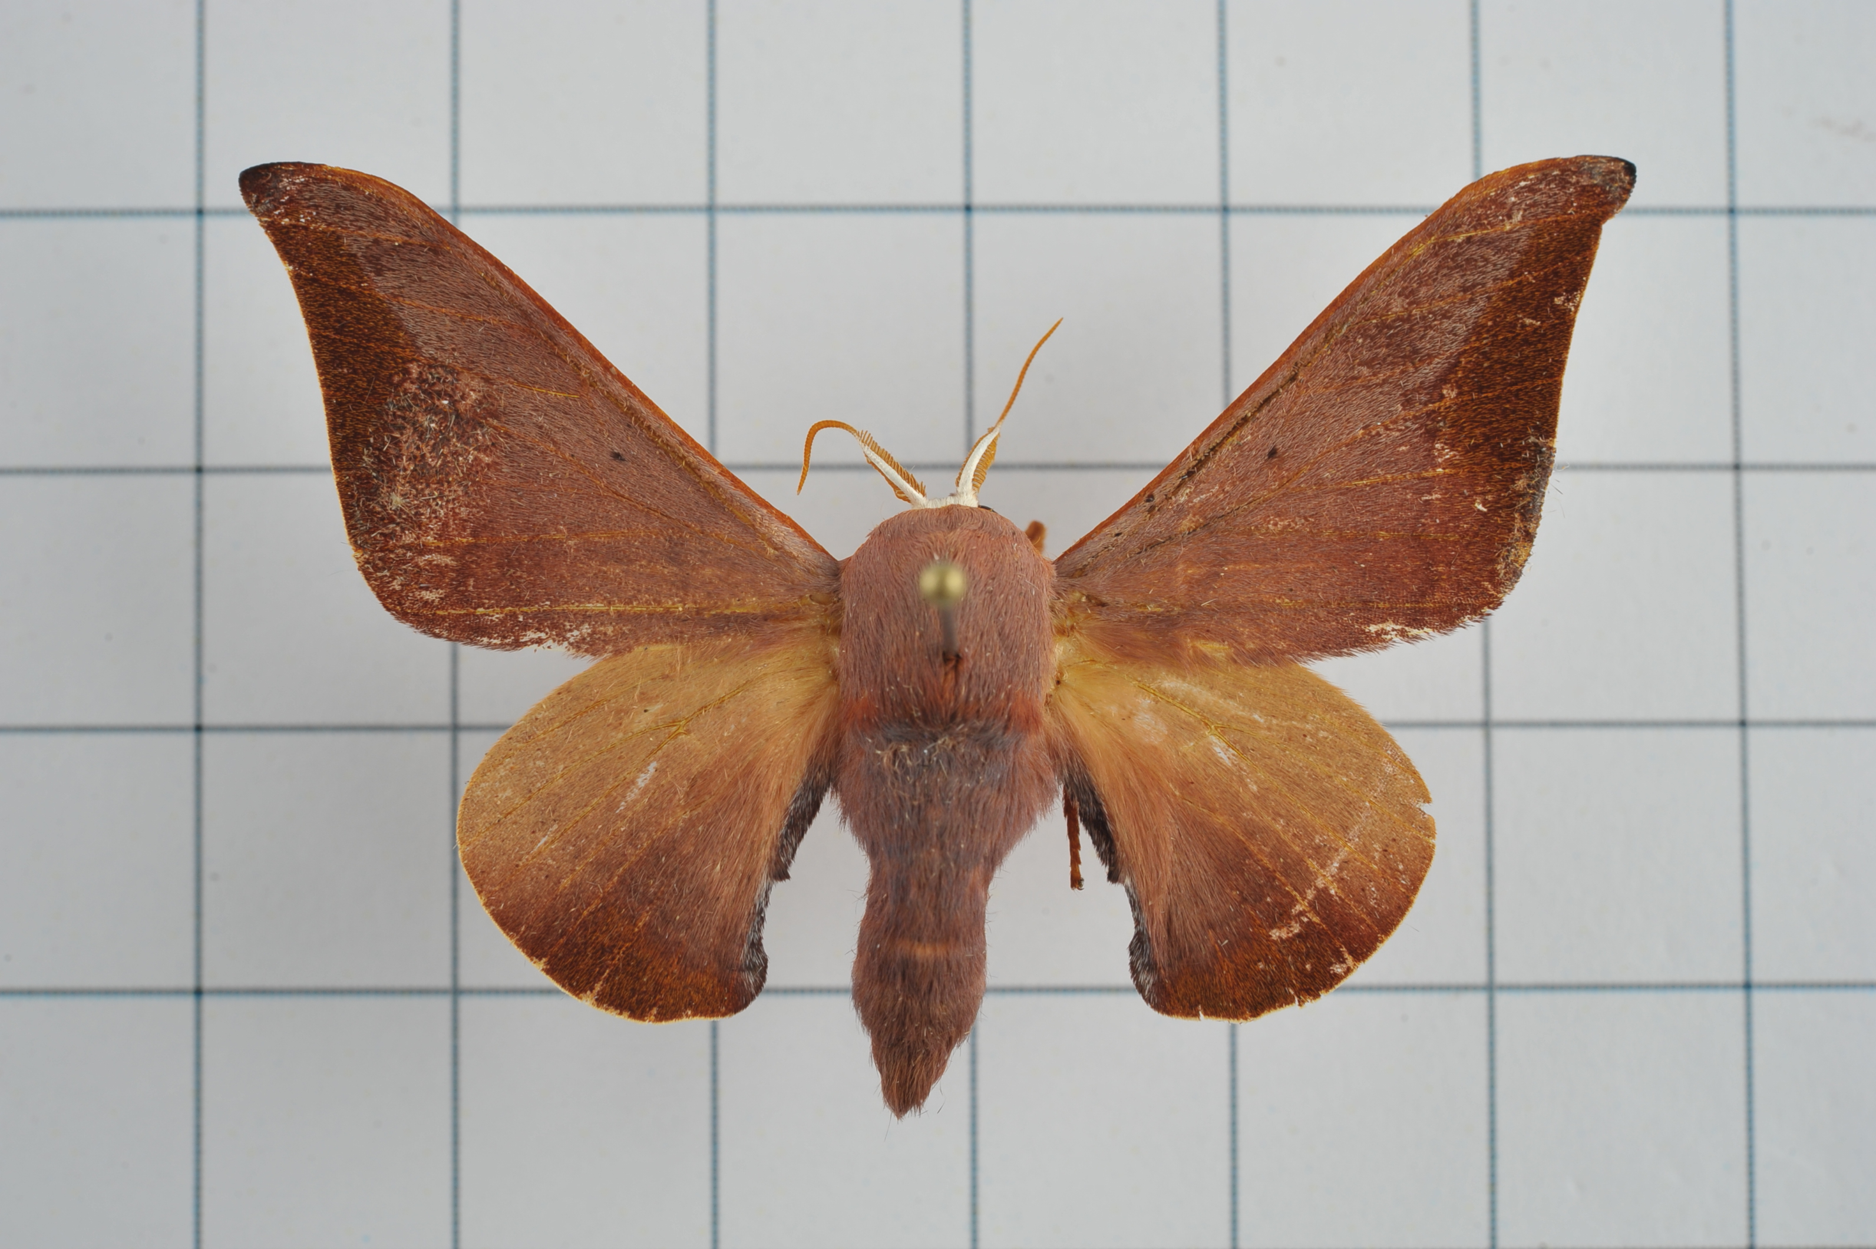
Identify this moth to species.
Comparmustilia gerontica
